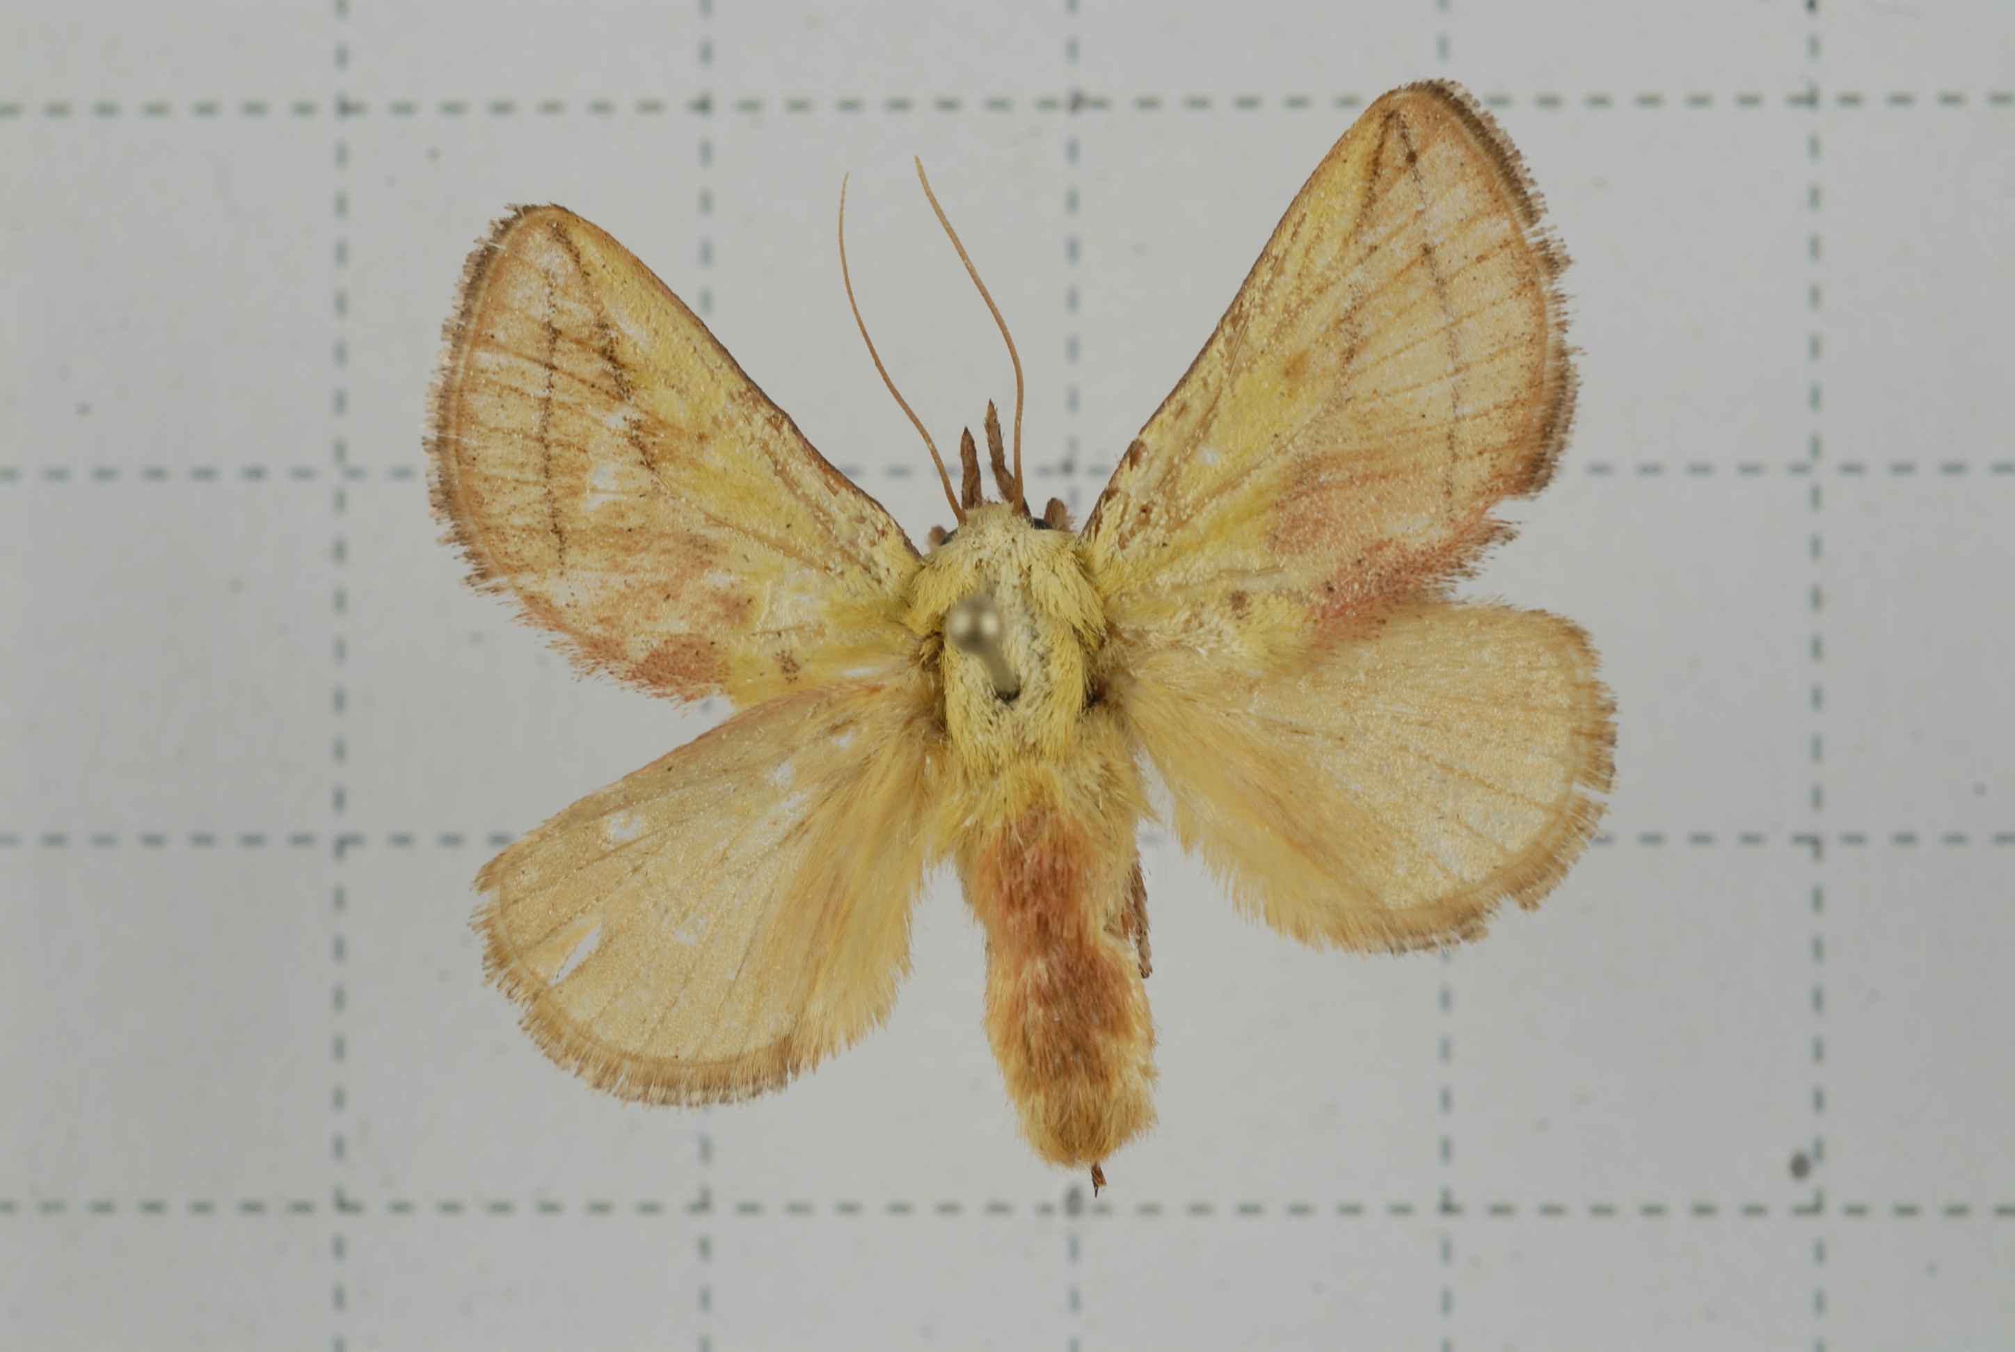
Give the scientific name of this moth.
Monema rubriceps
